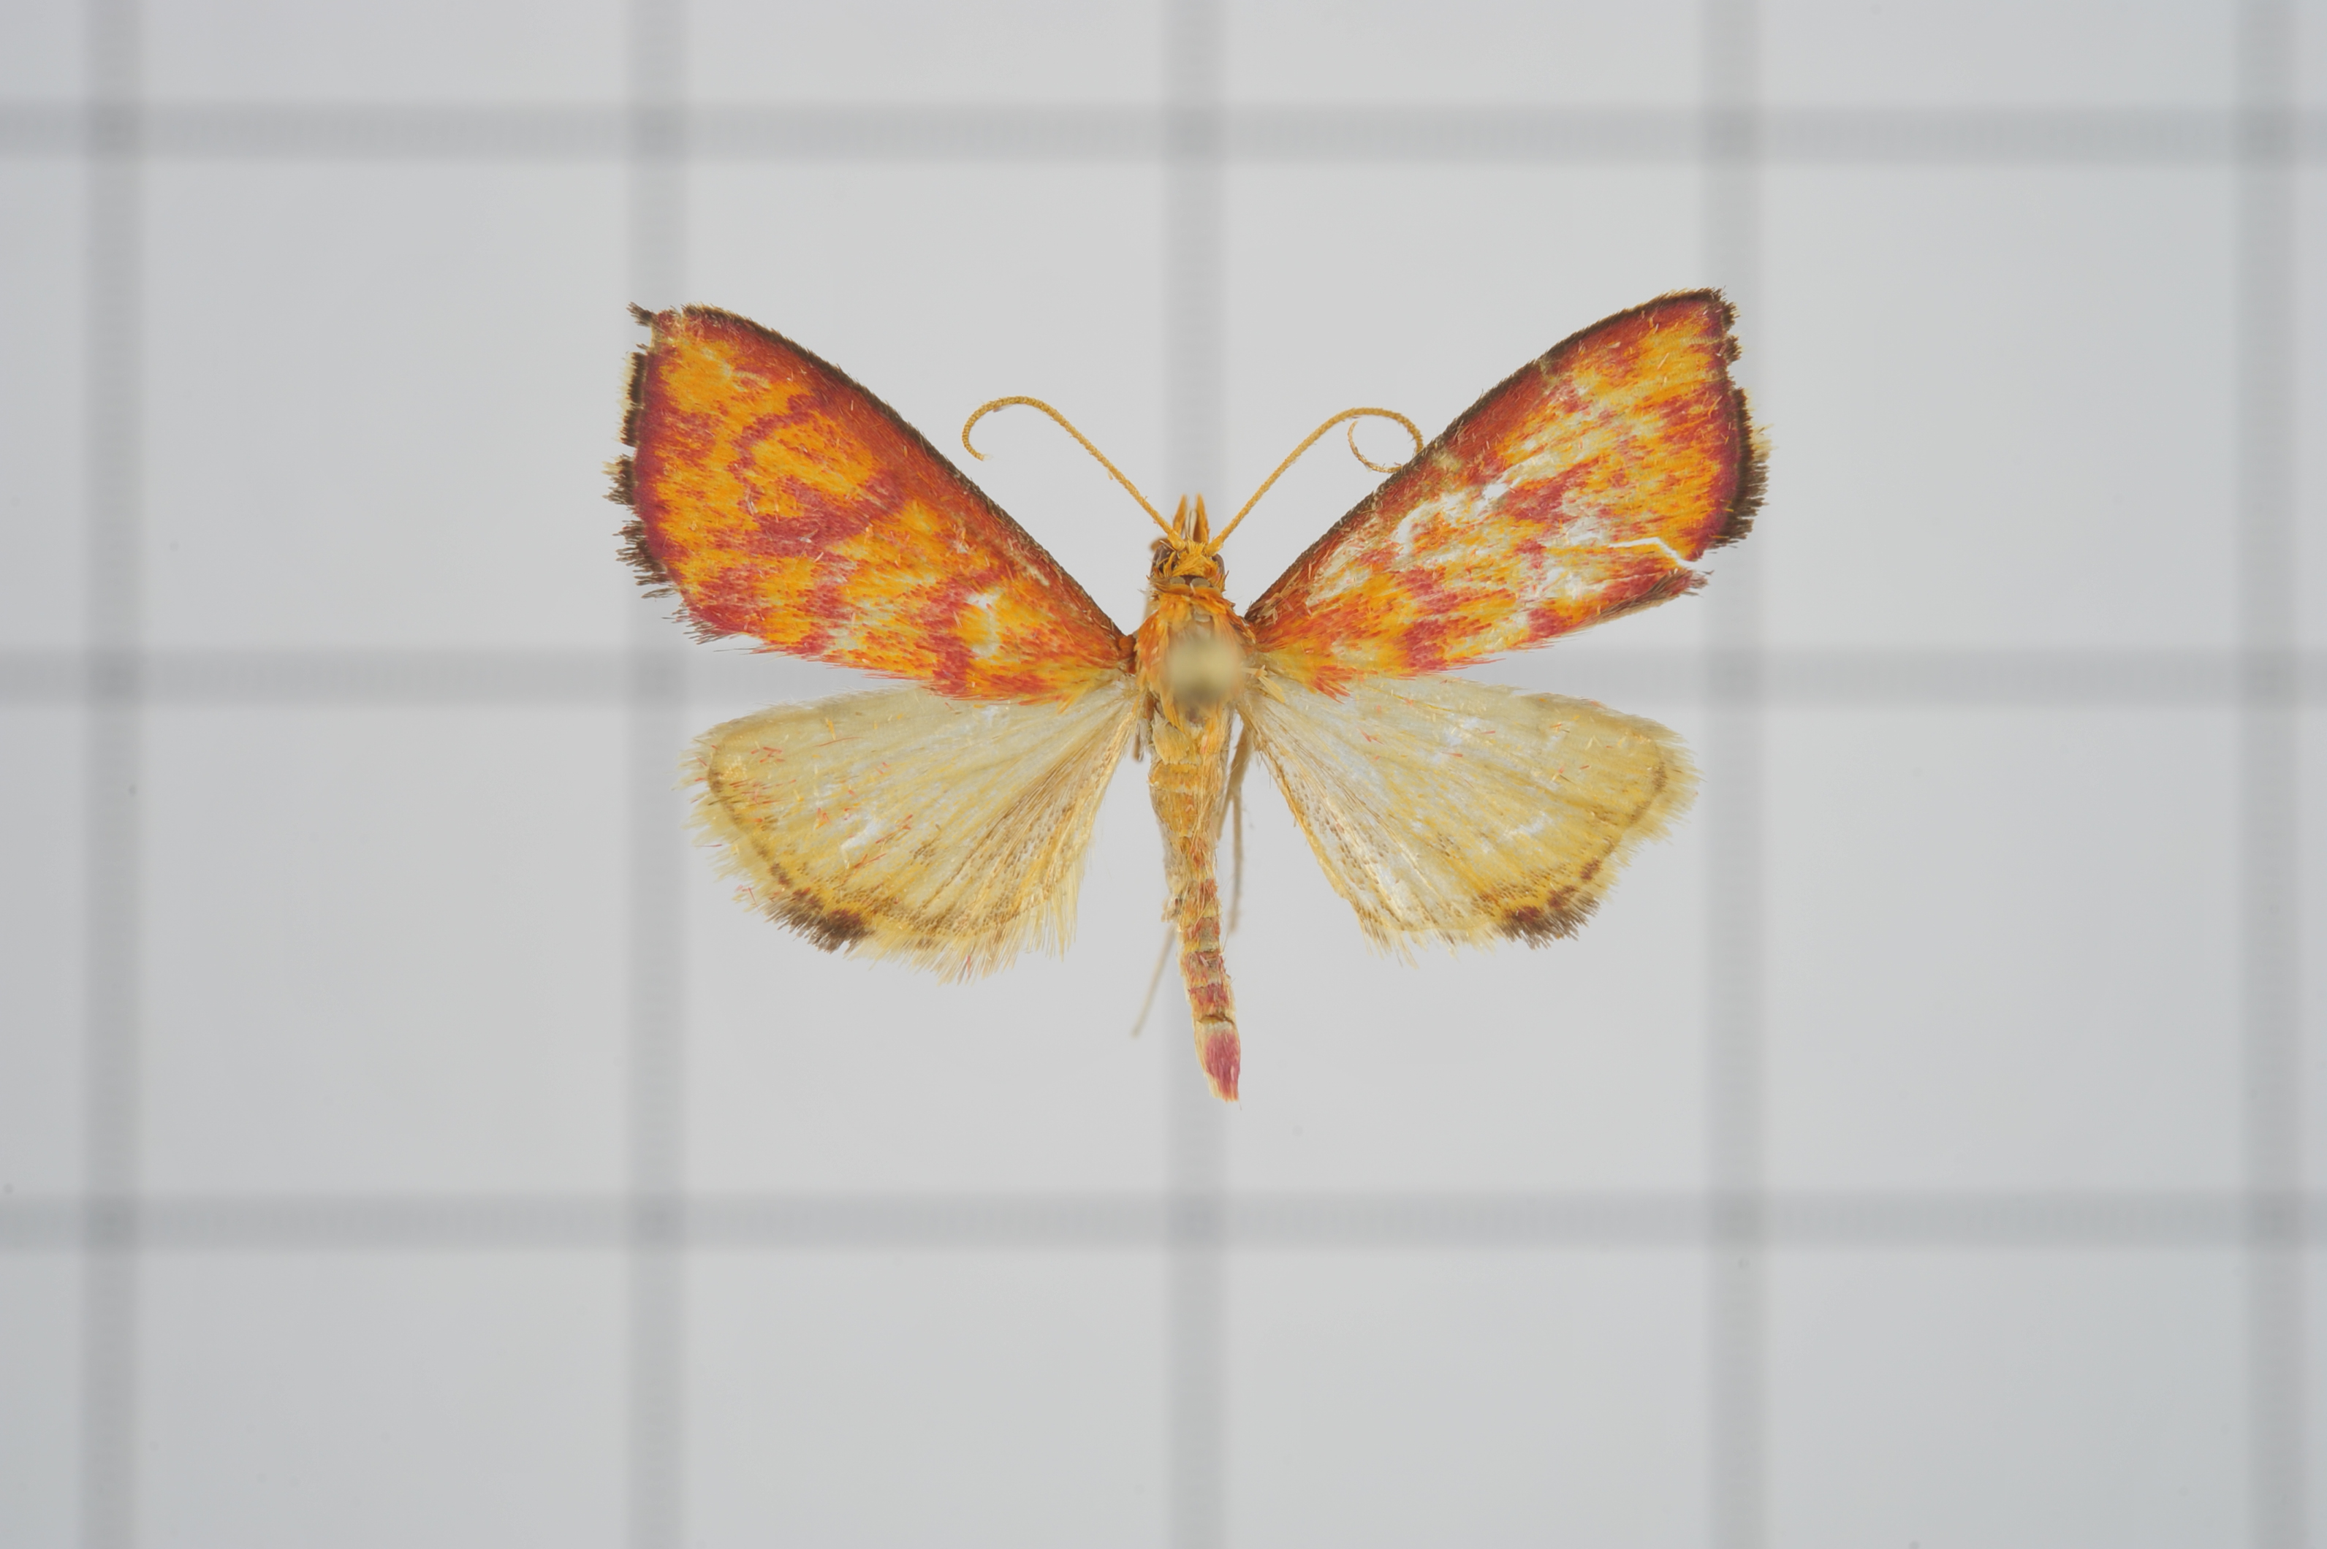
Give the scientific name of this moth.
Carminibotys carminalis
